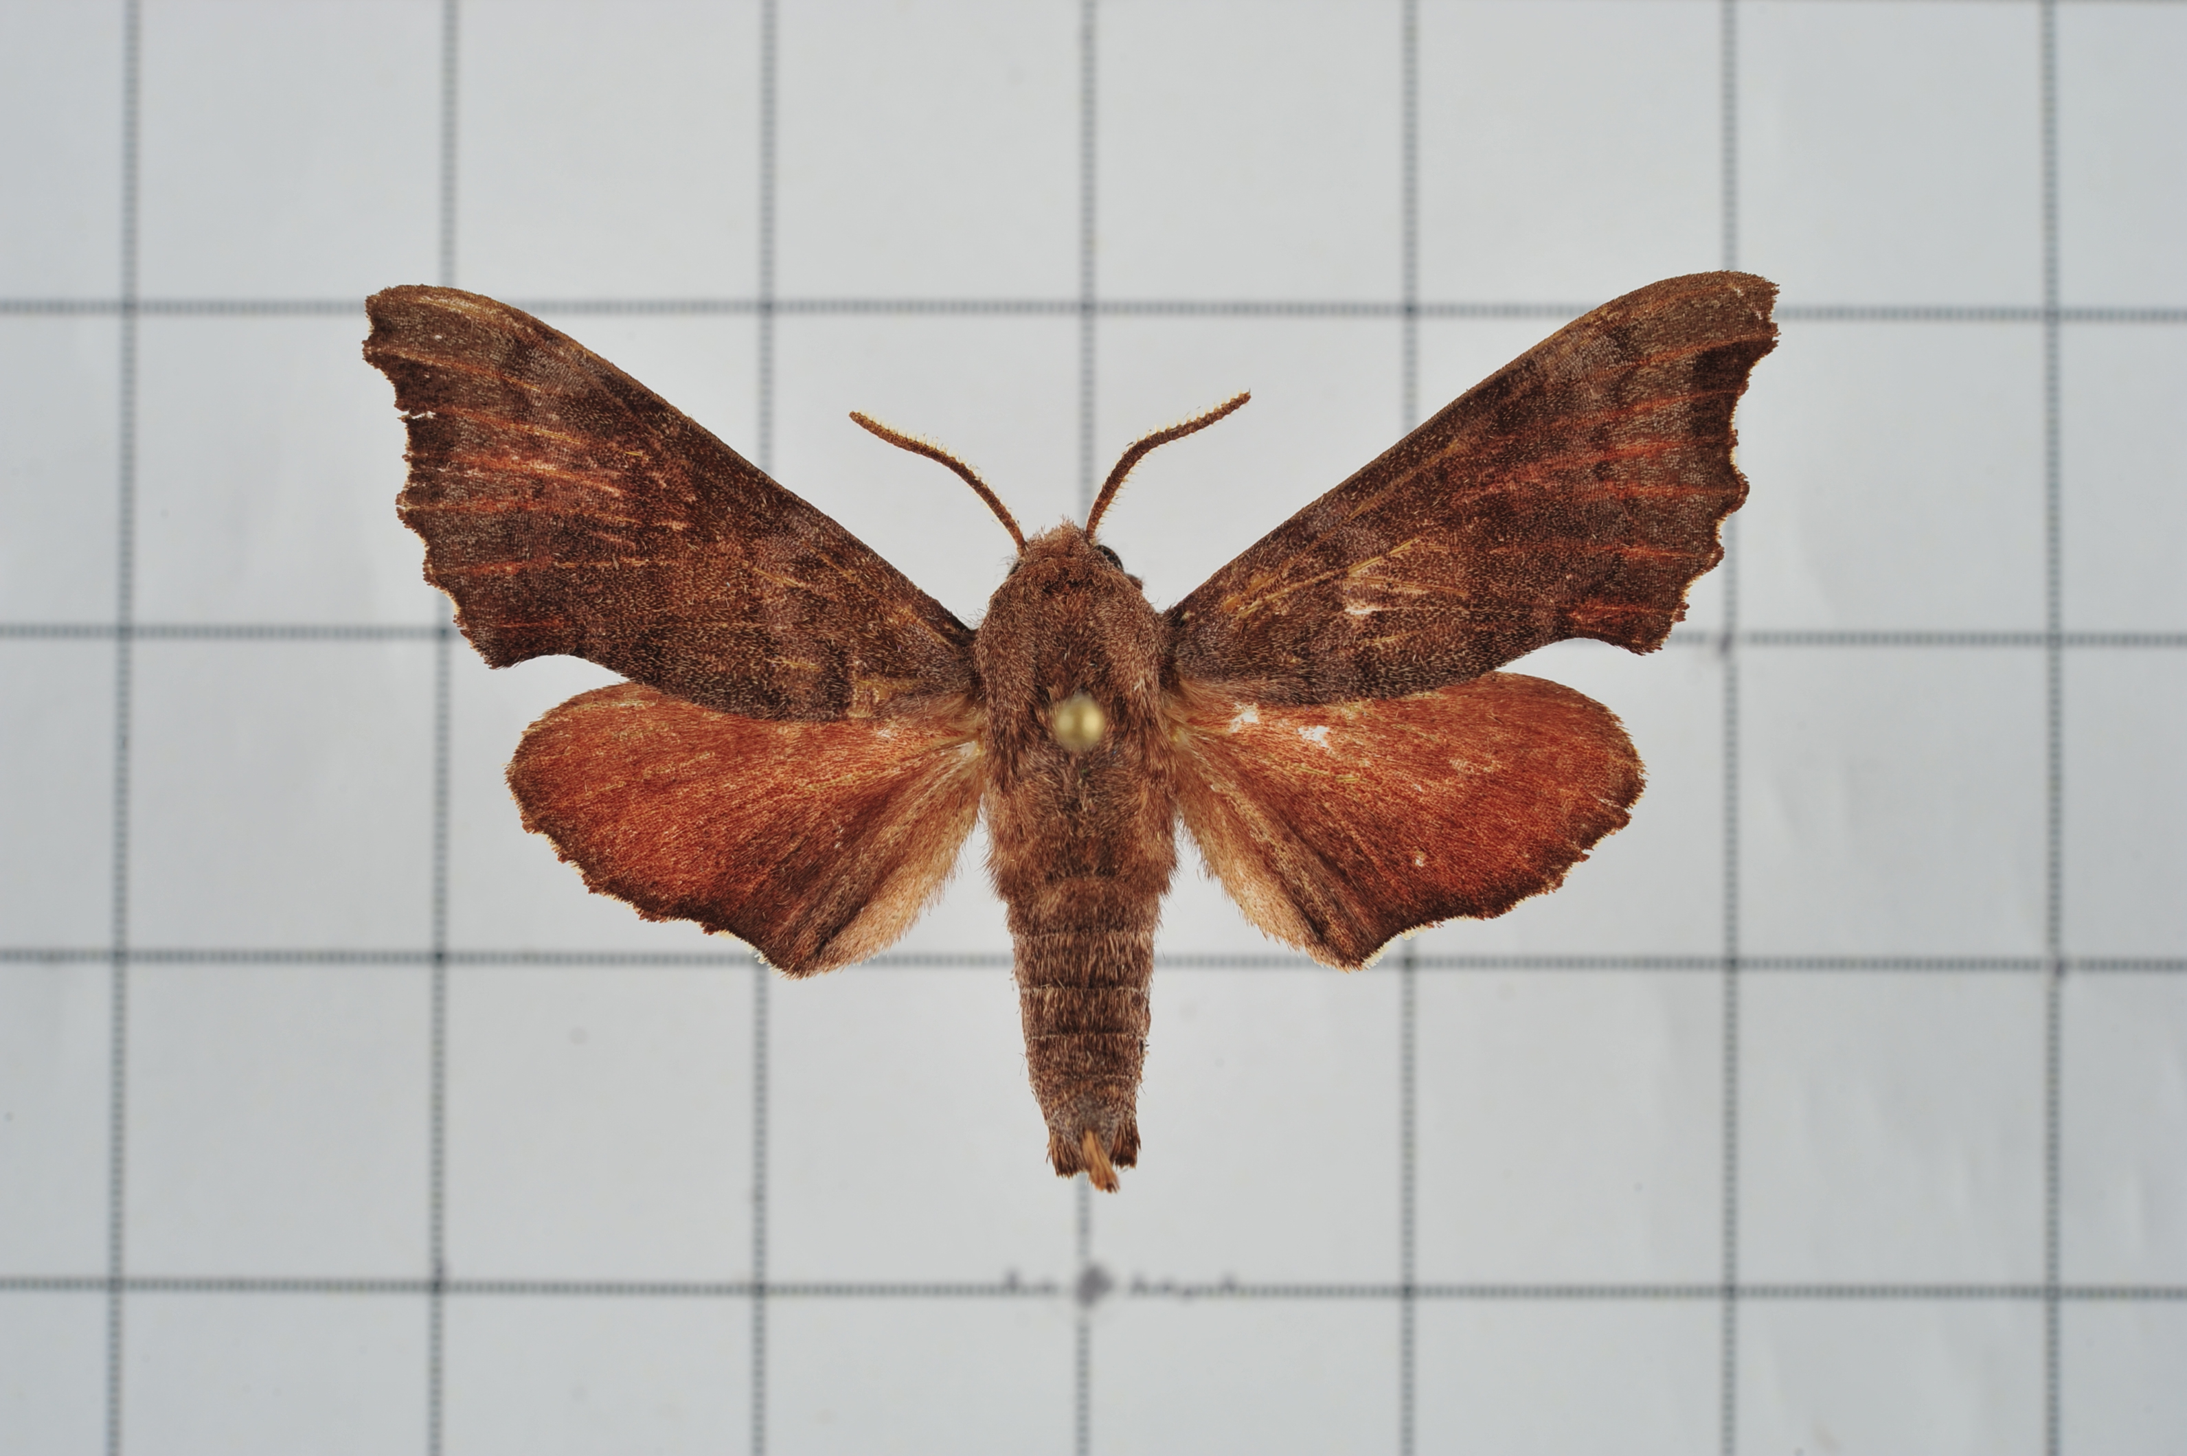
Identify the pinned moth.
Cypoides chinensis
